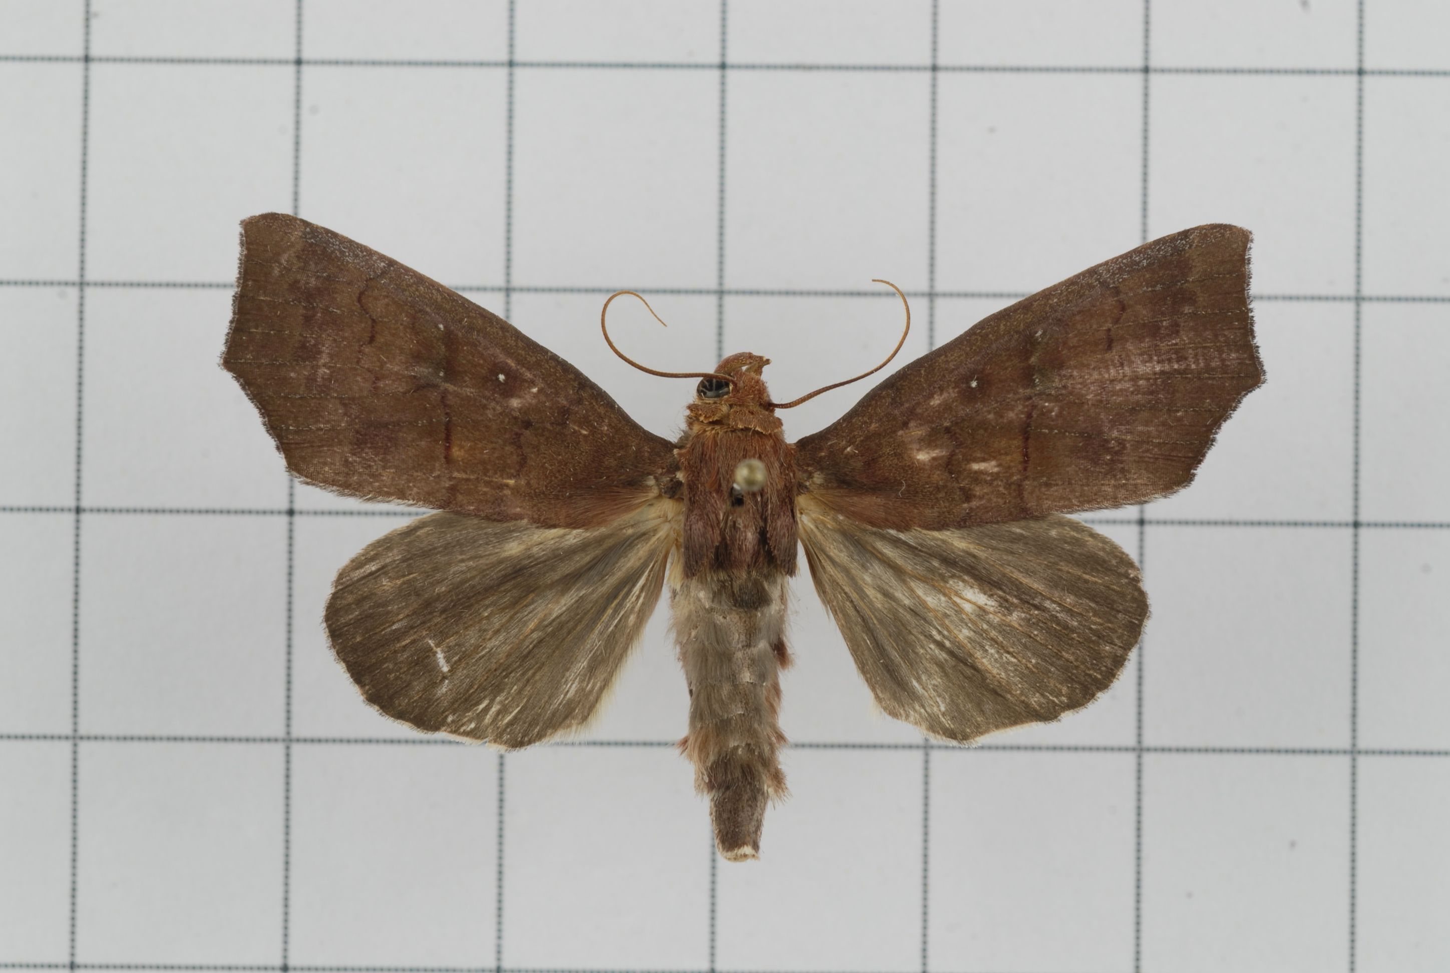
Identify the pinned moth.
Rusicada privata
